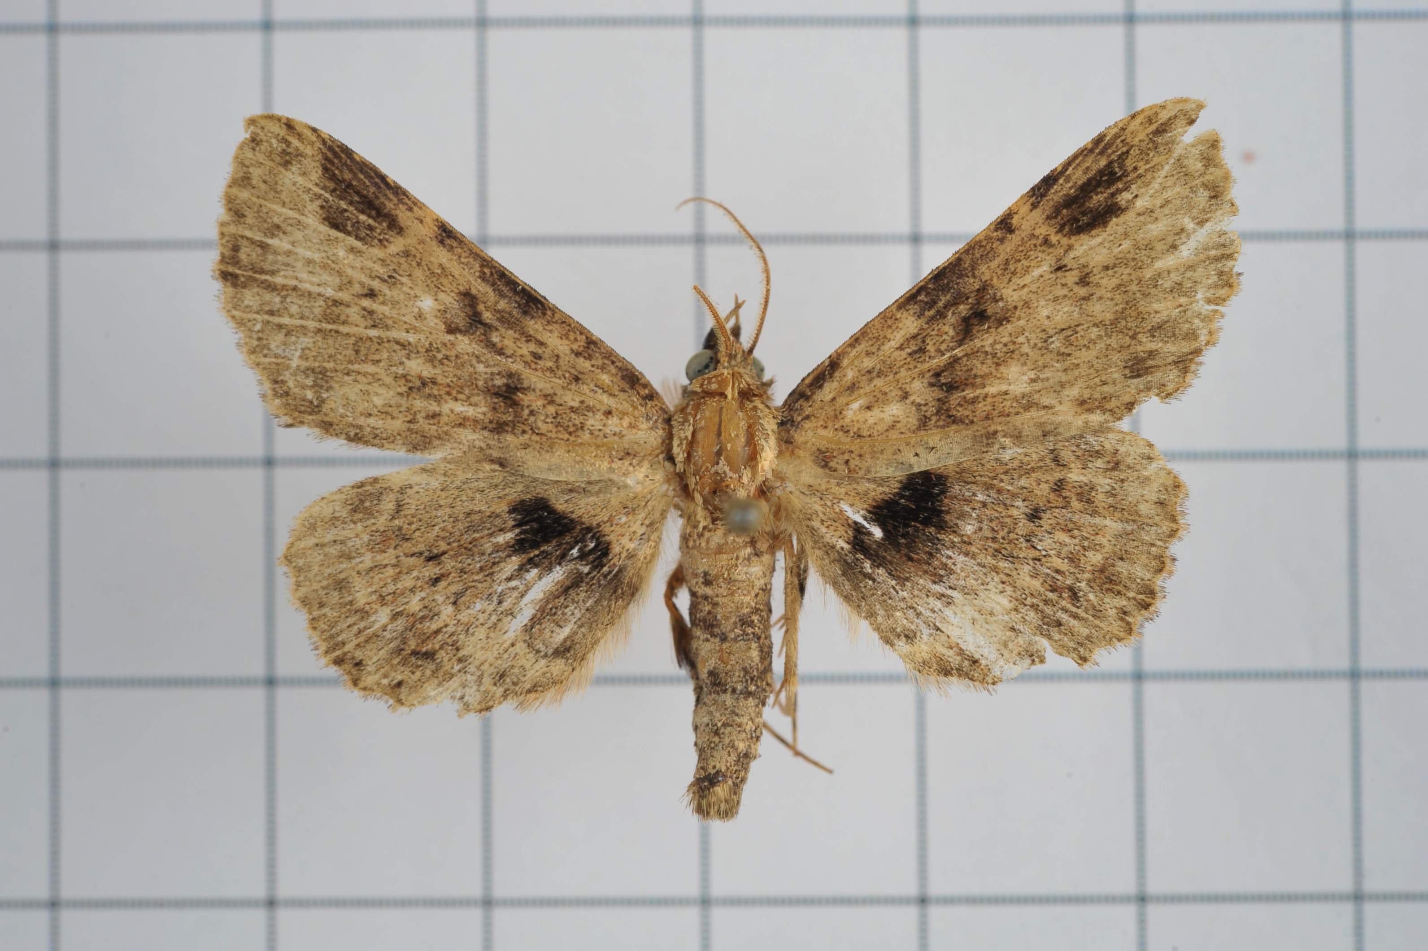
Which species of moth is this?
Antiblemma nigerrimasigna
